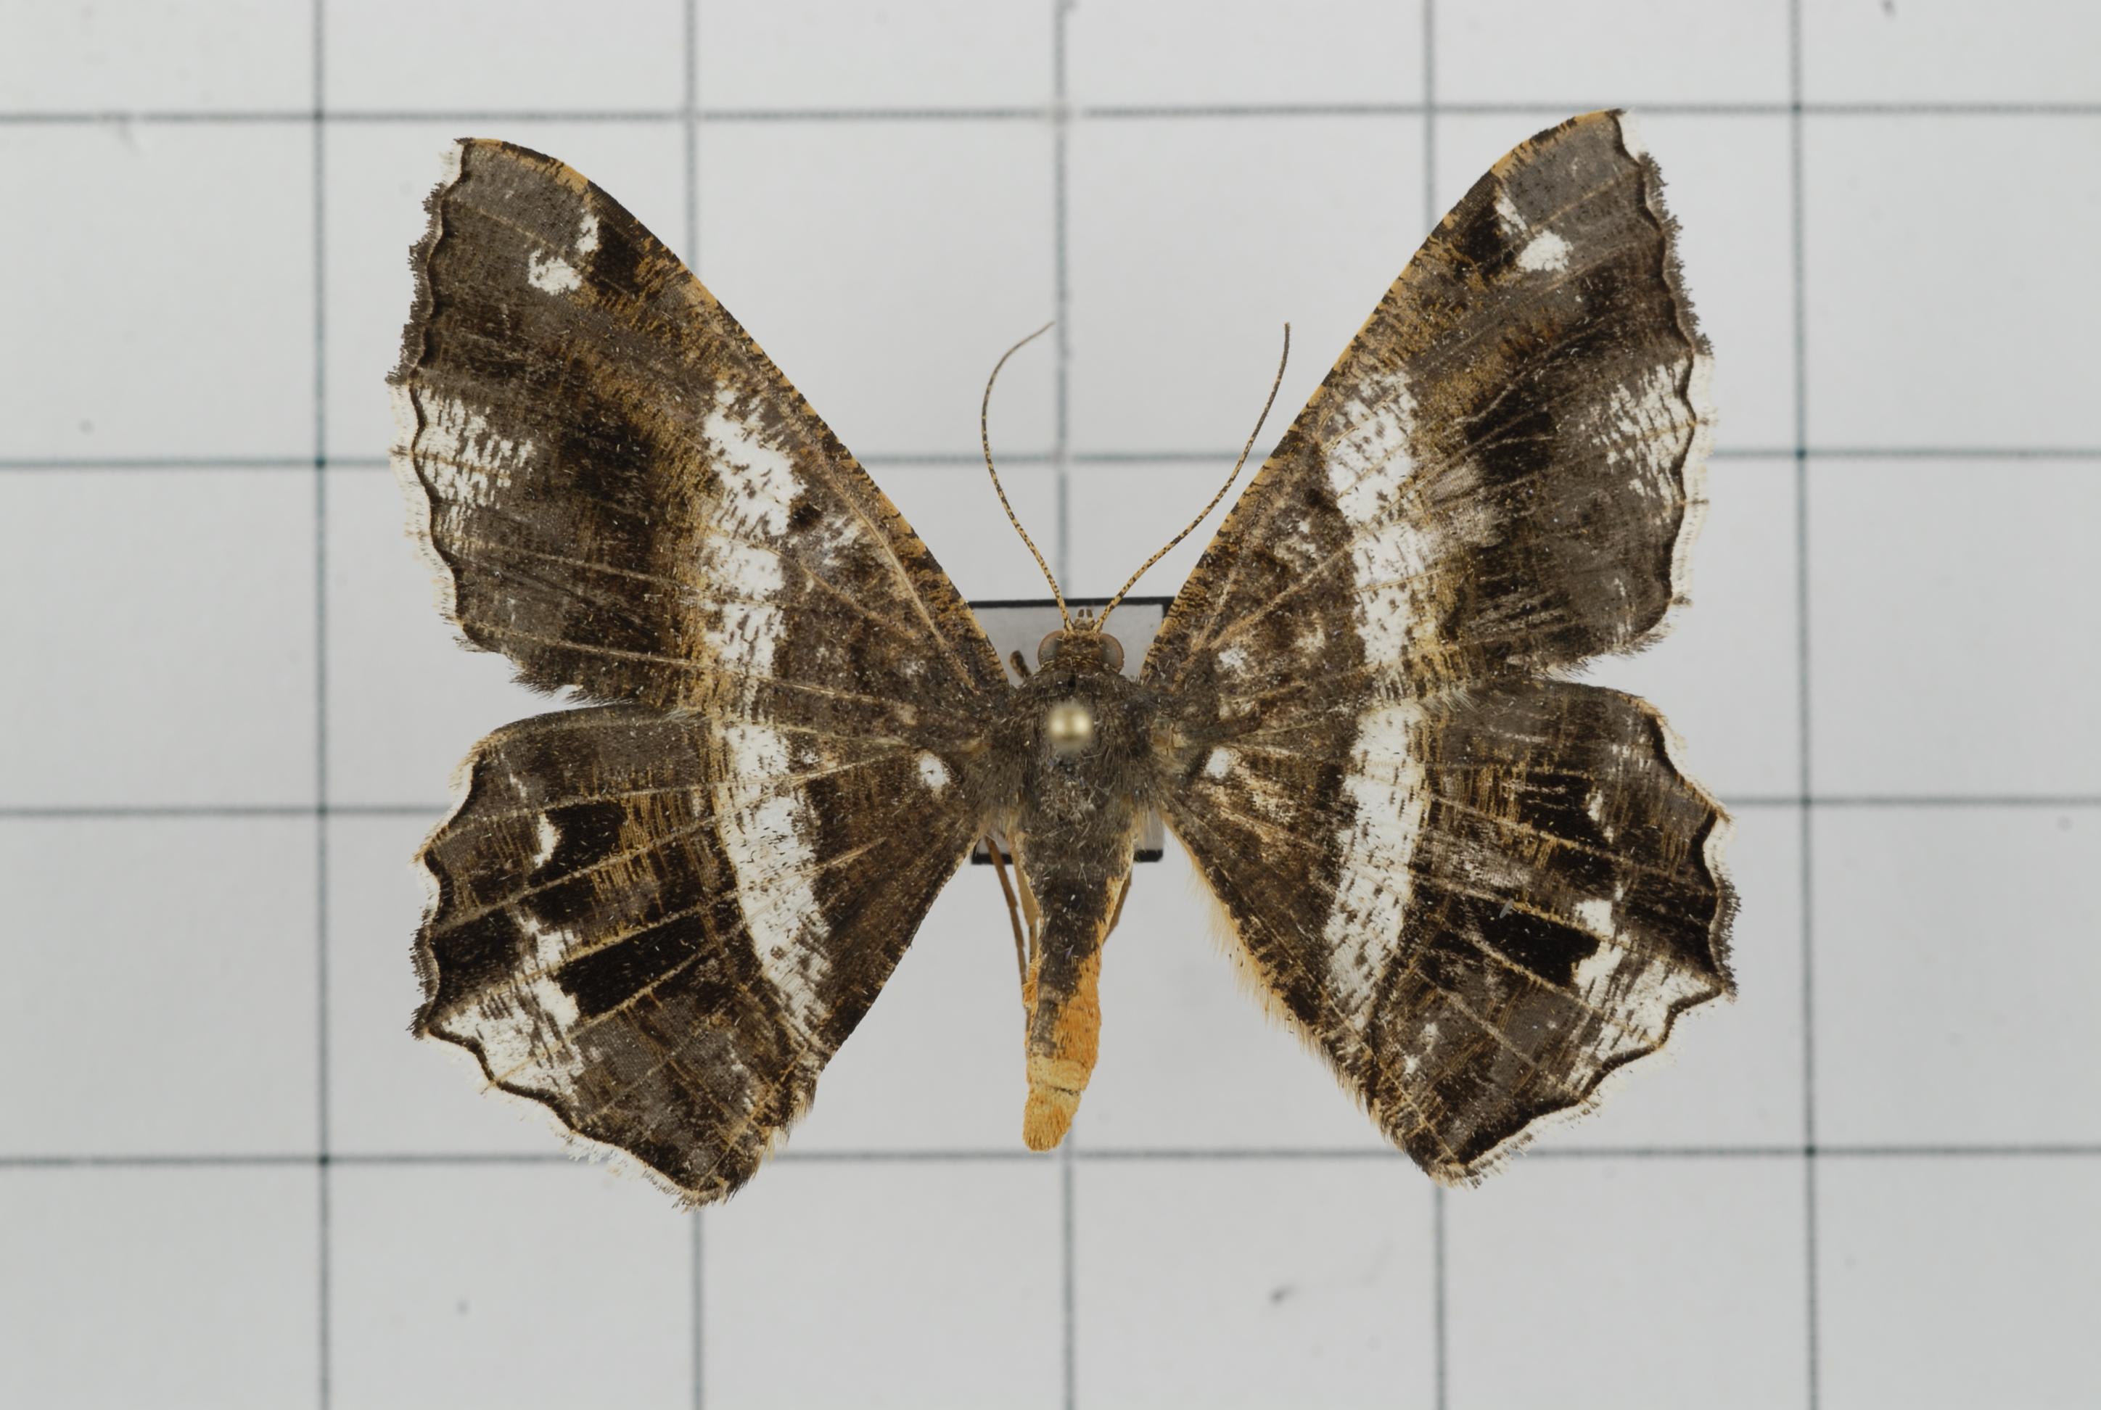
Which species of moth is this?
Chiasmia eleonora eleonora
